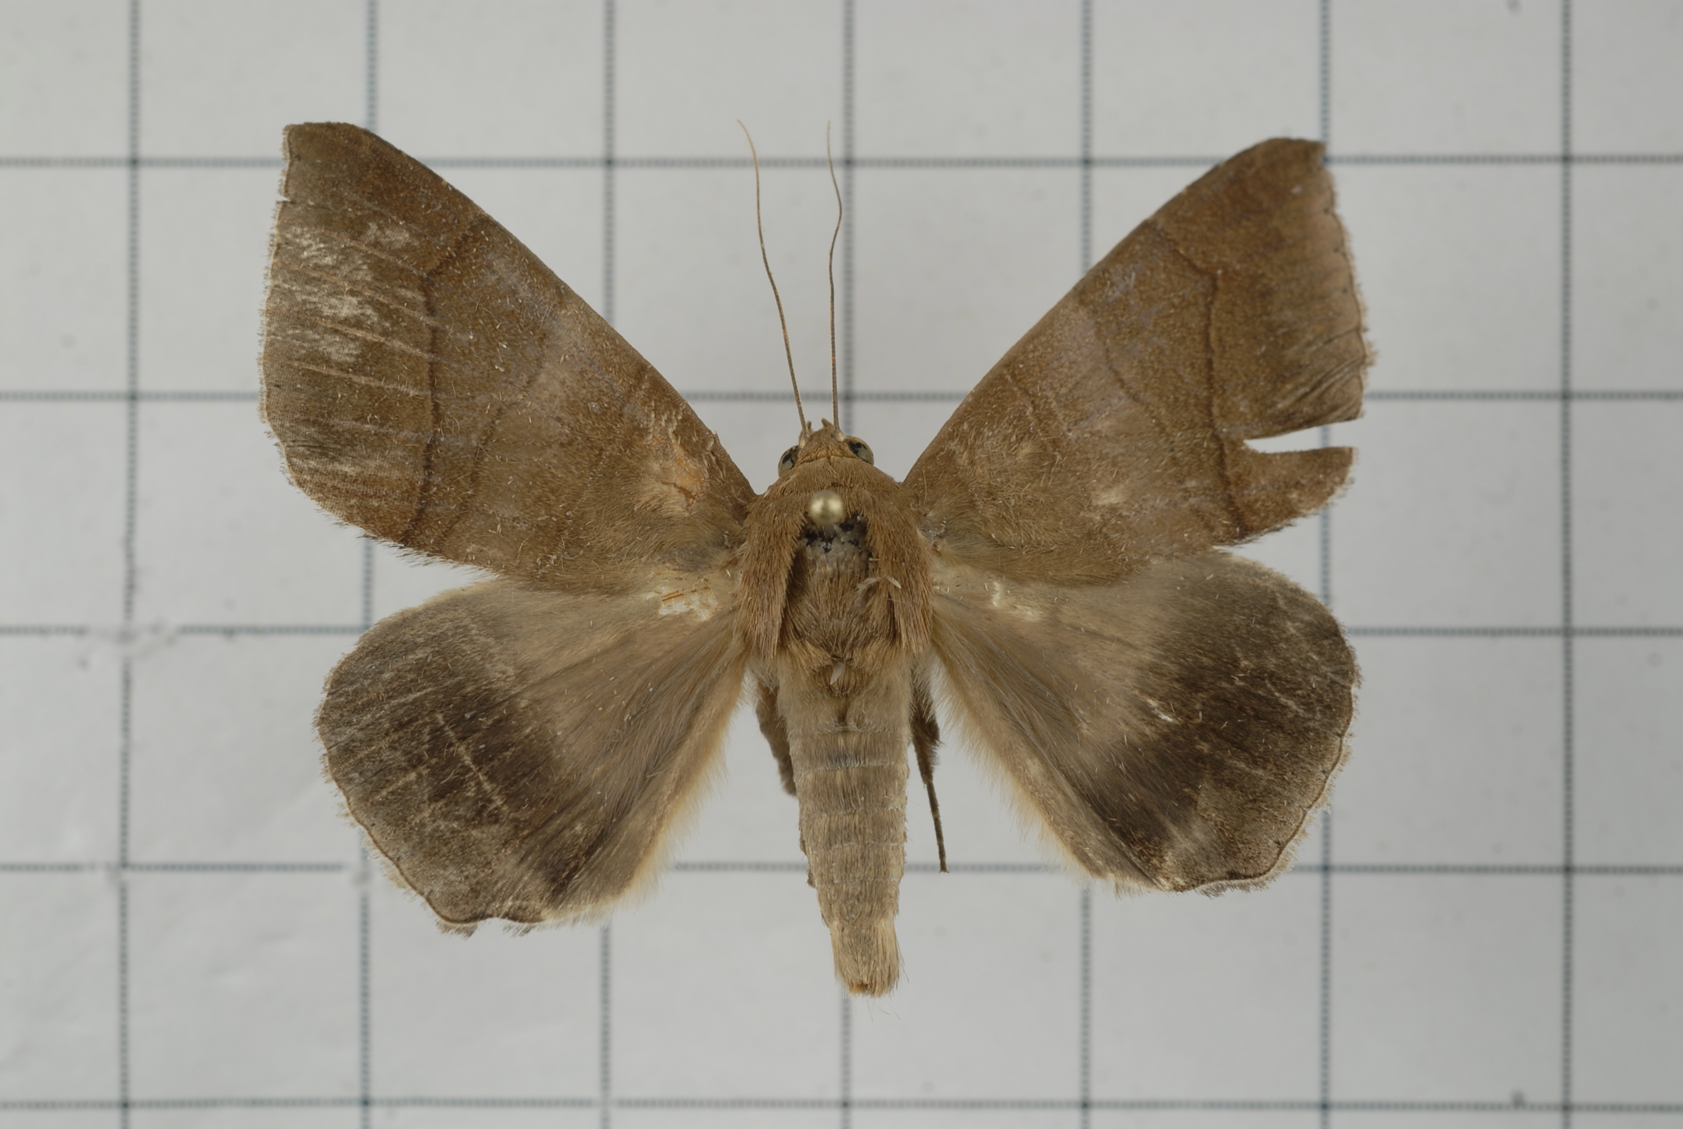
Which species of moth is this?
Bastilla absentimacula
